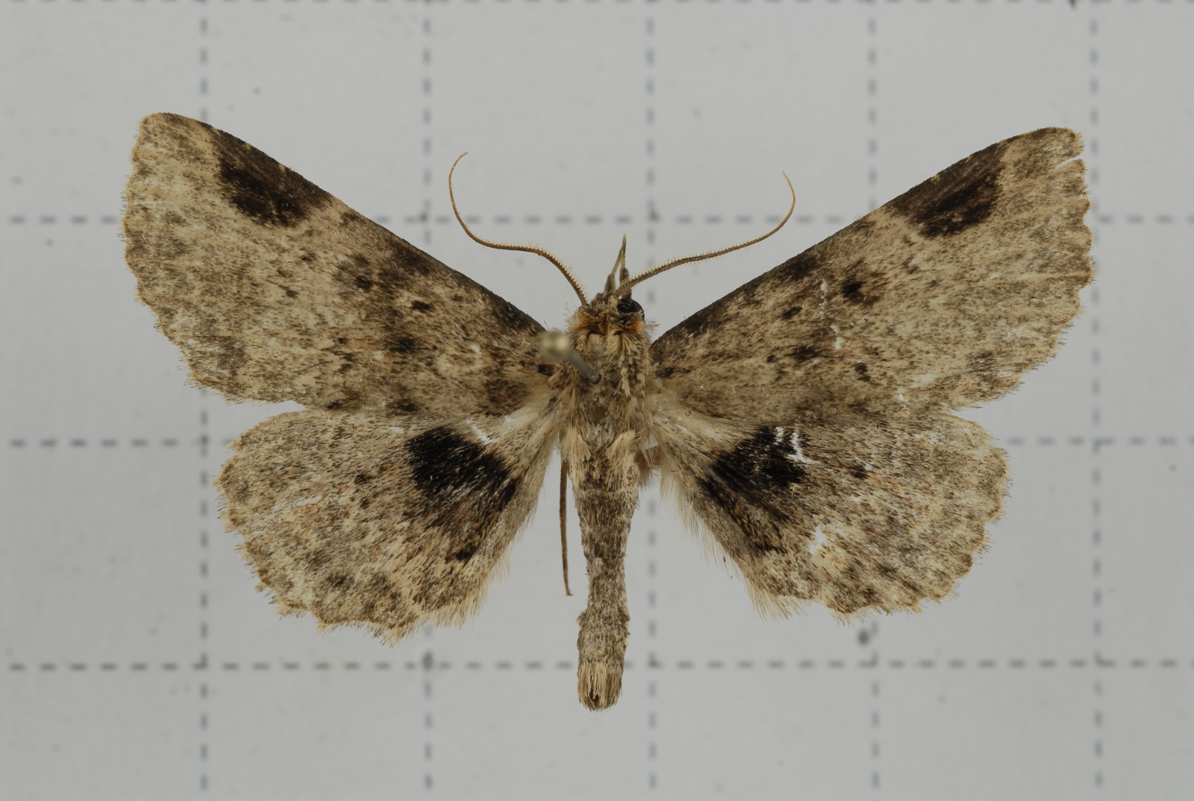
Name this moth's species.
Antiblemma nigerrimasigna
